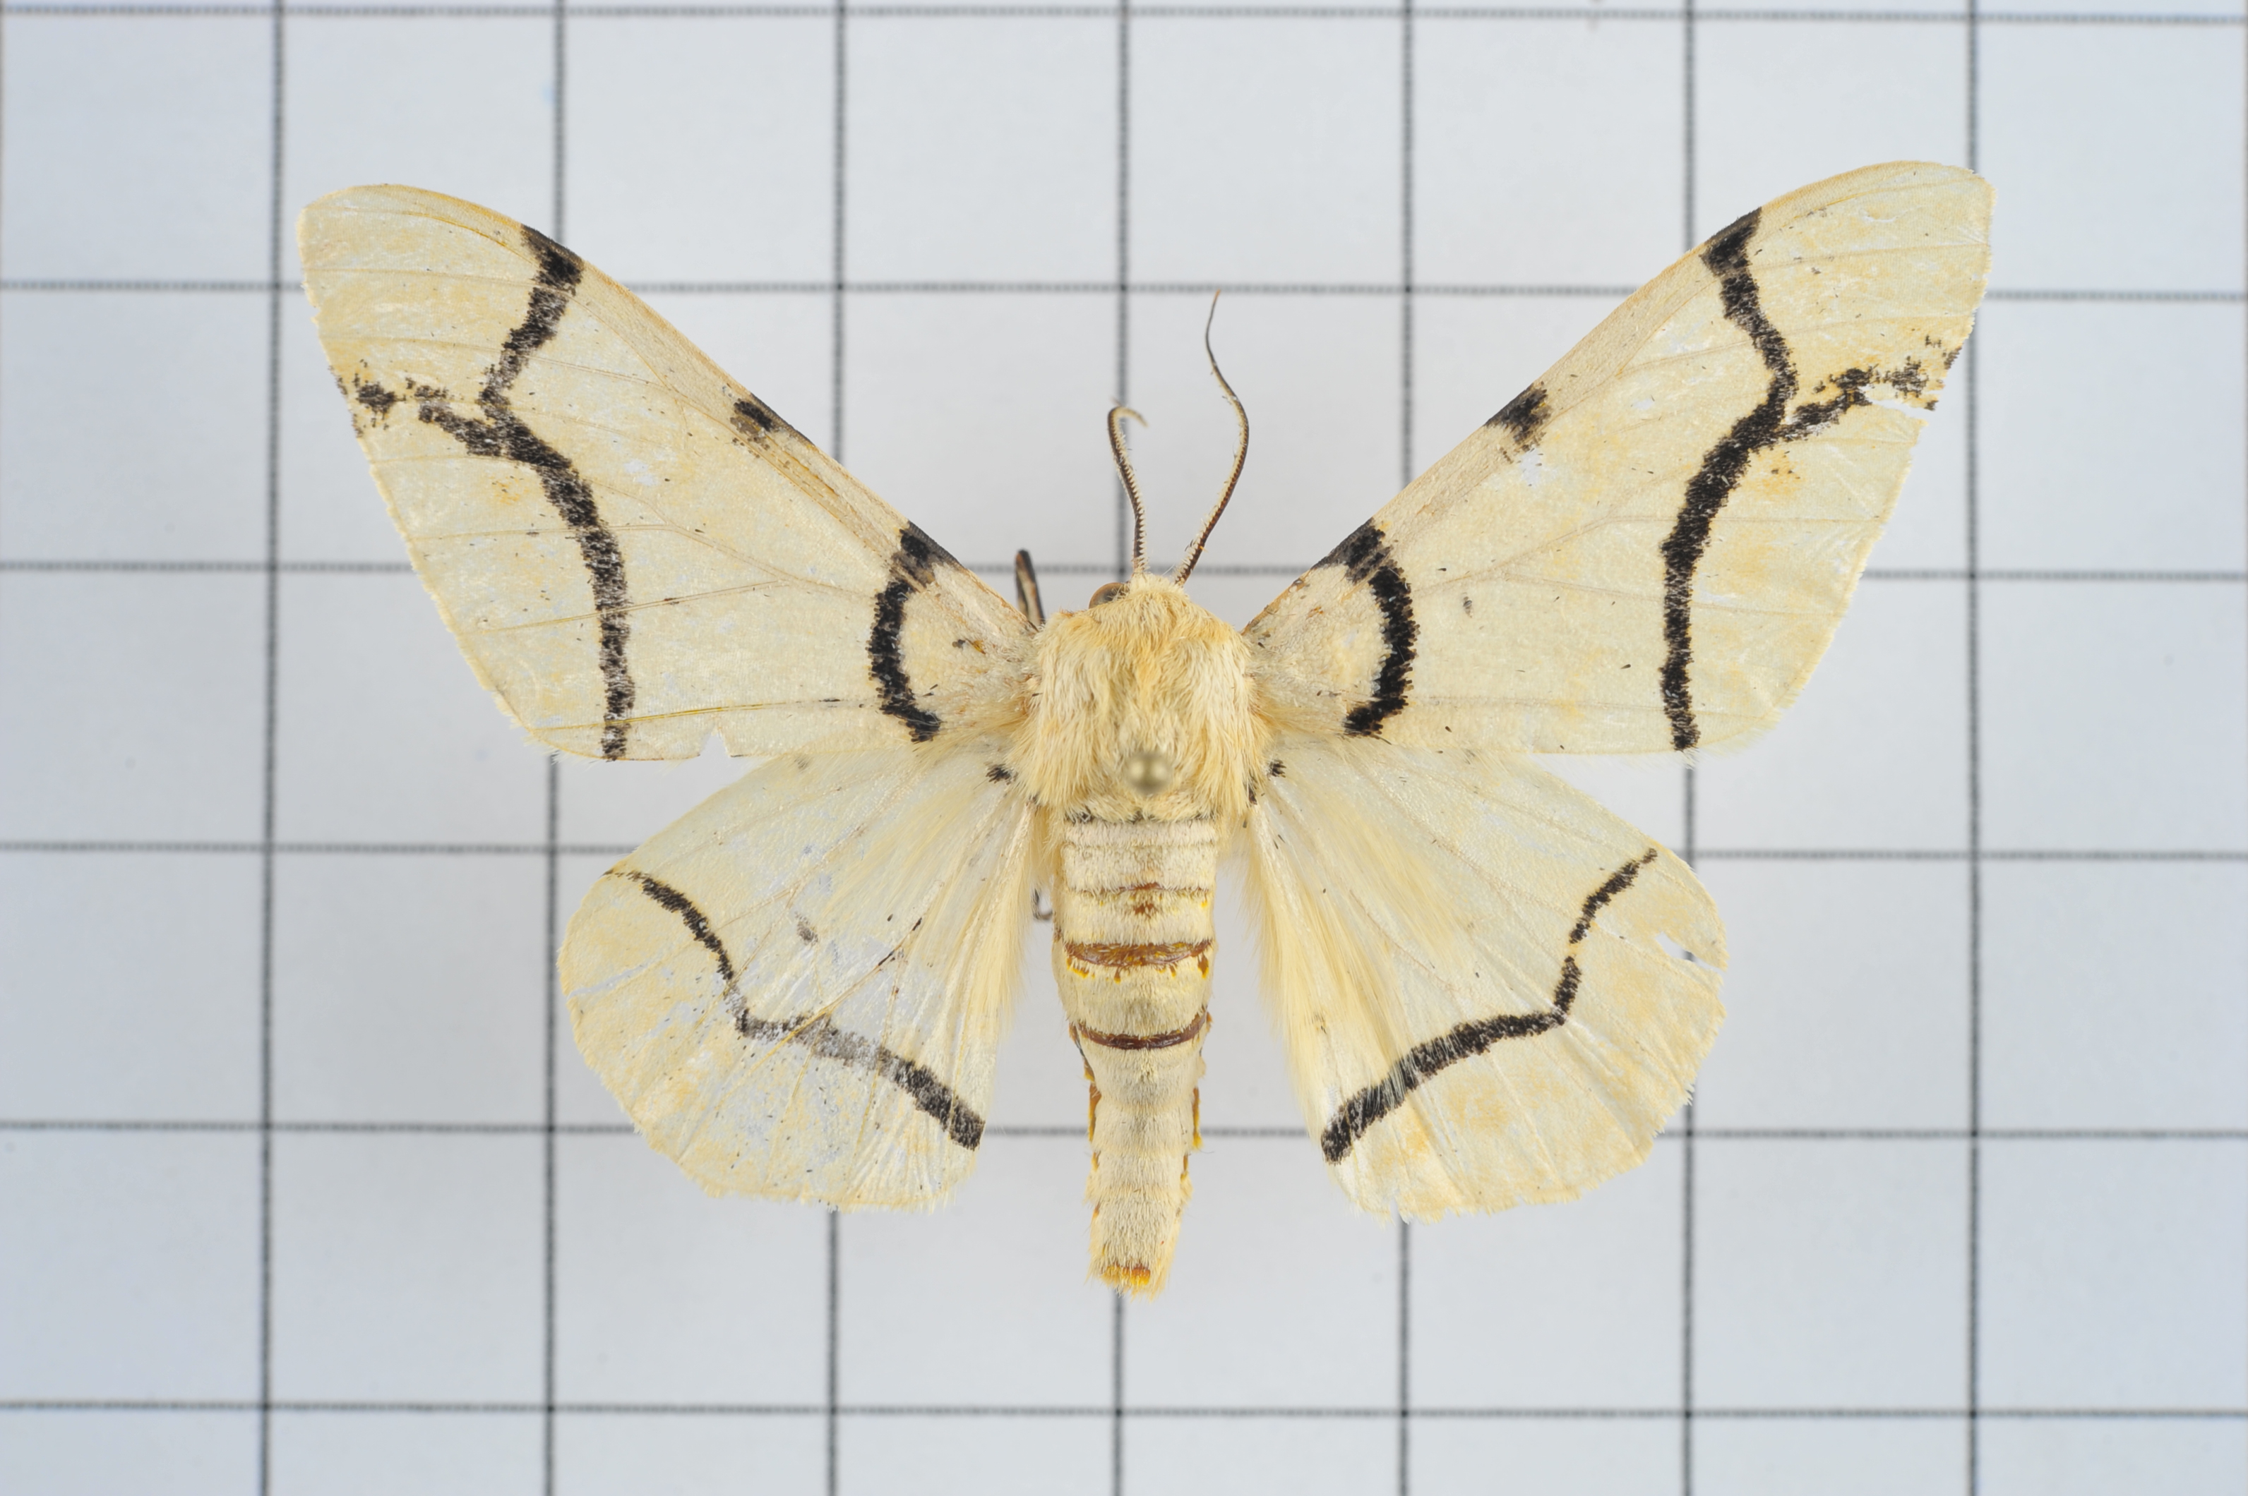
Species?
Biston perclara
